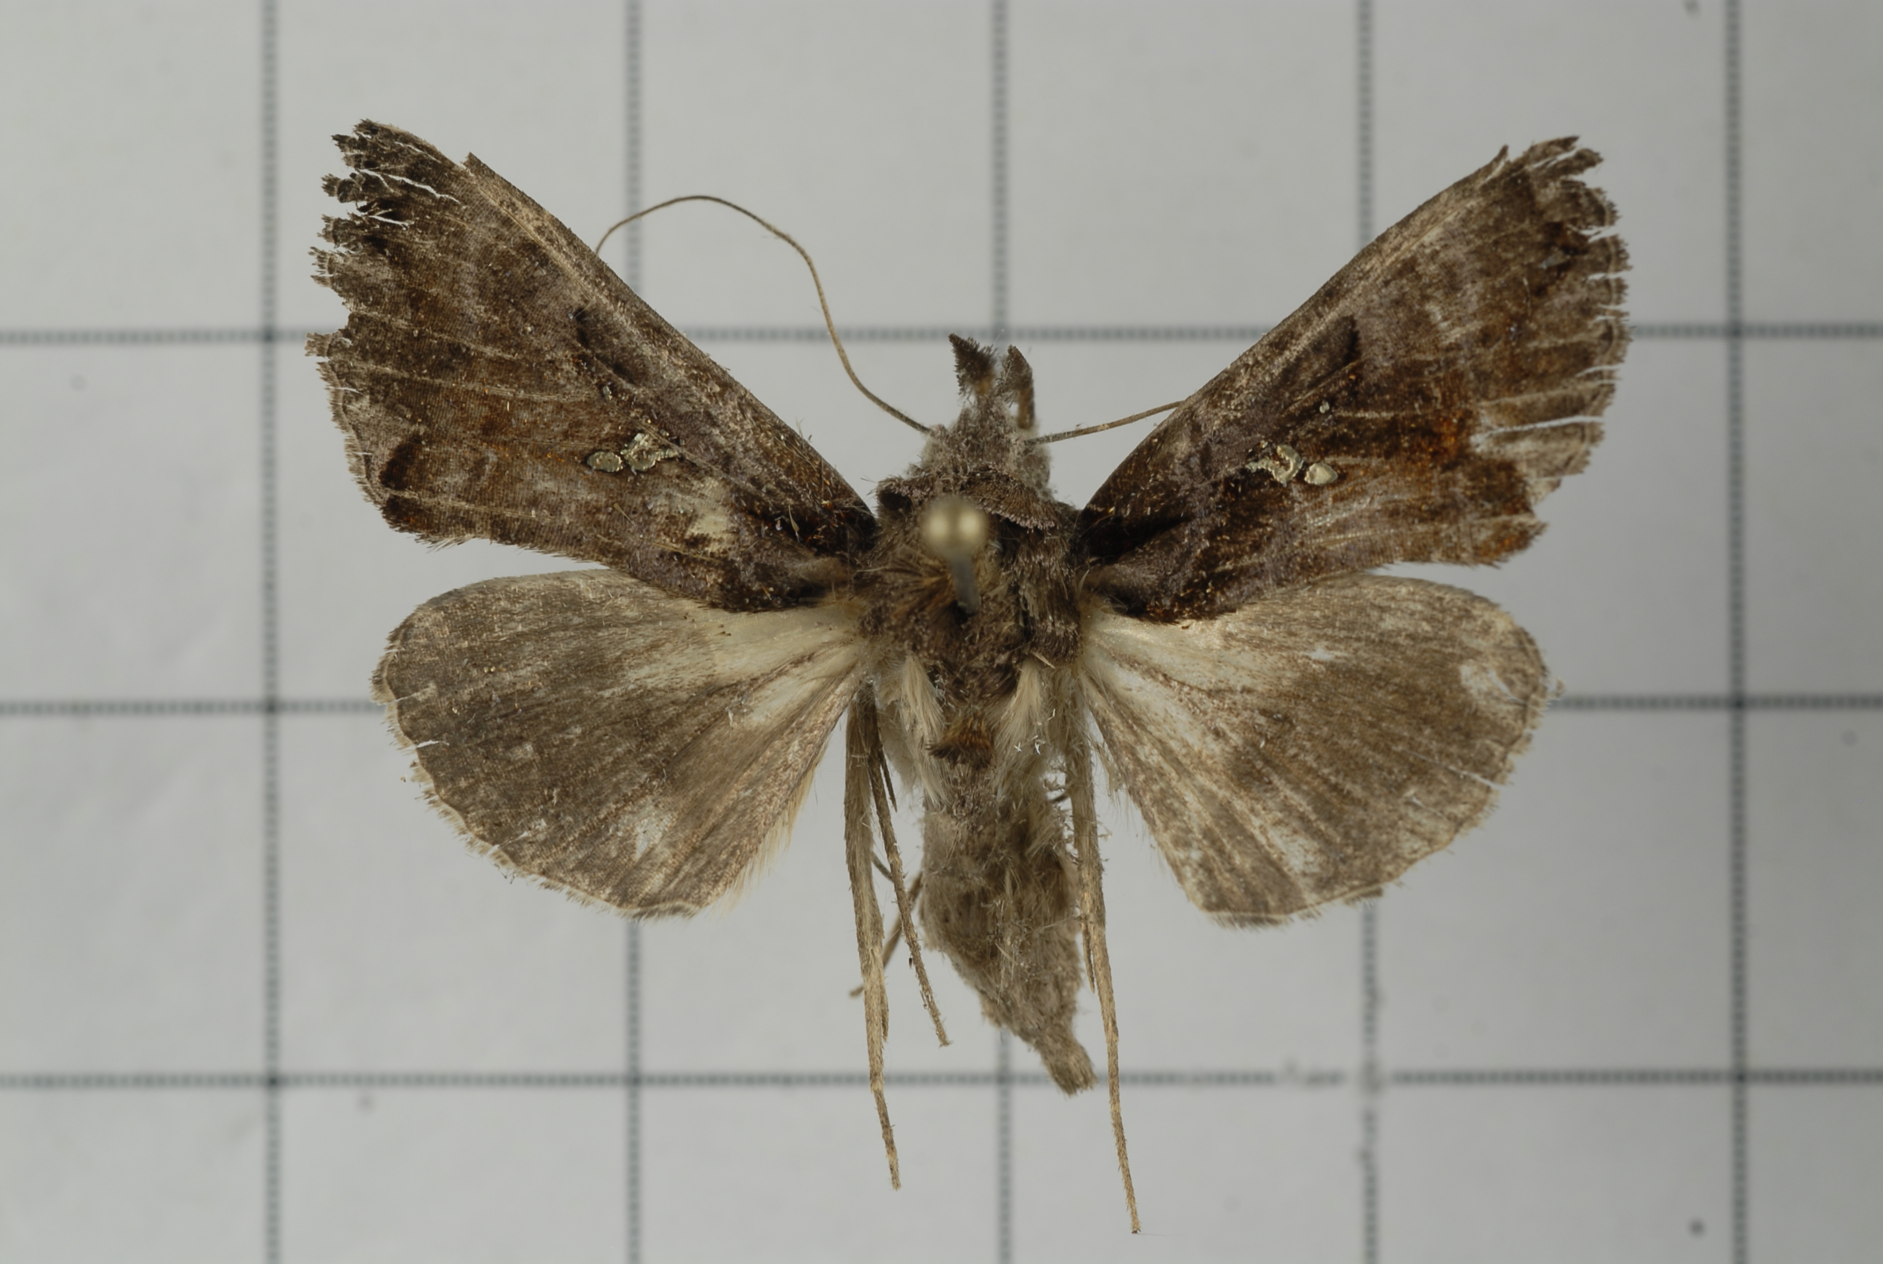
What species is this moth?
Plusiopalpa adrasta shisa
